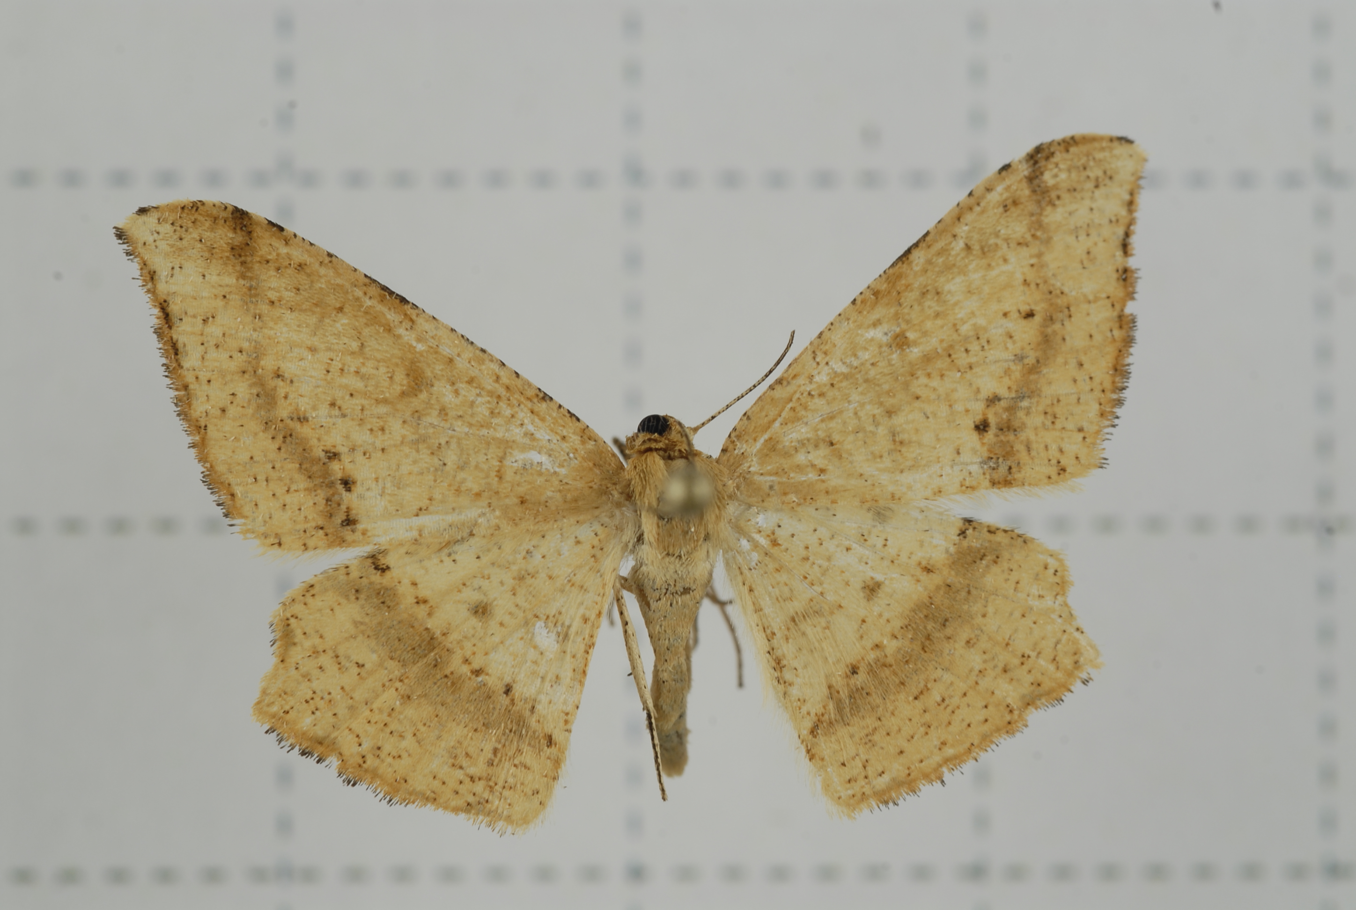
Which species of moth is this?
Krananda falcata
